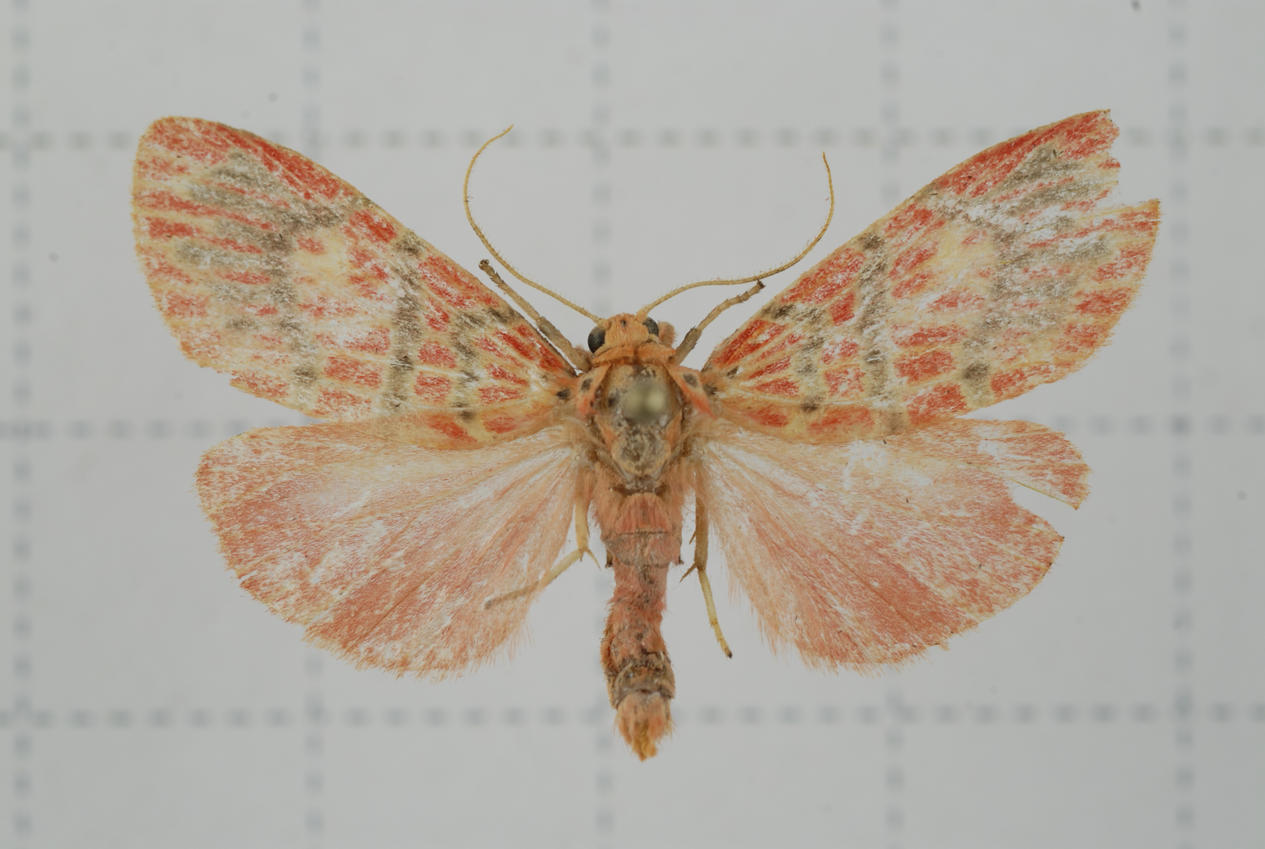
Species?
Barsine sauteri
